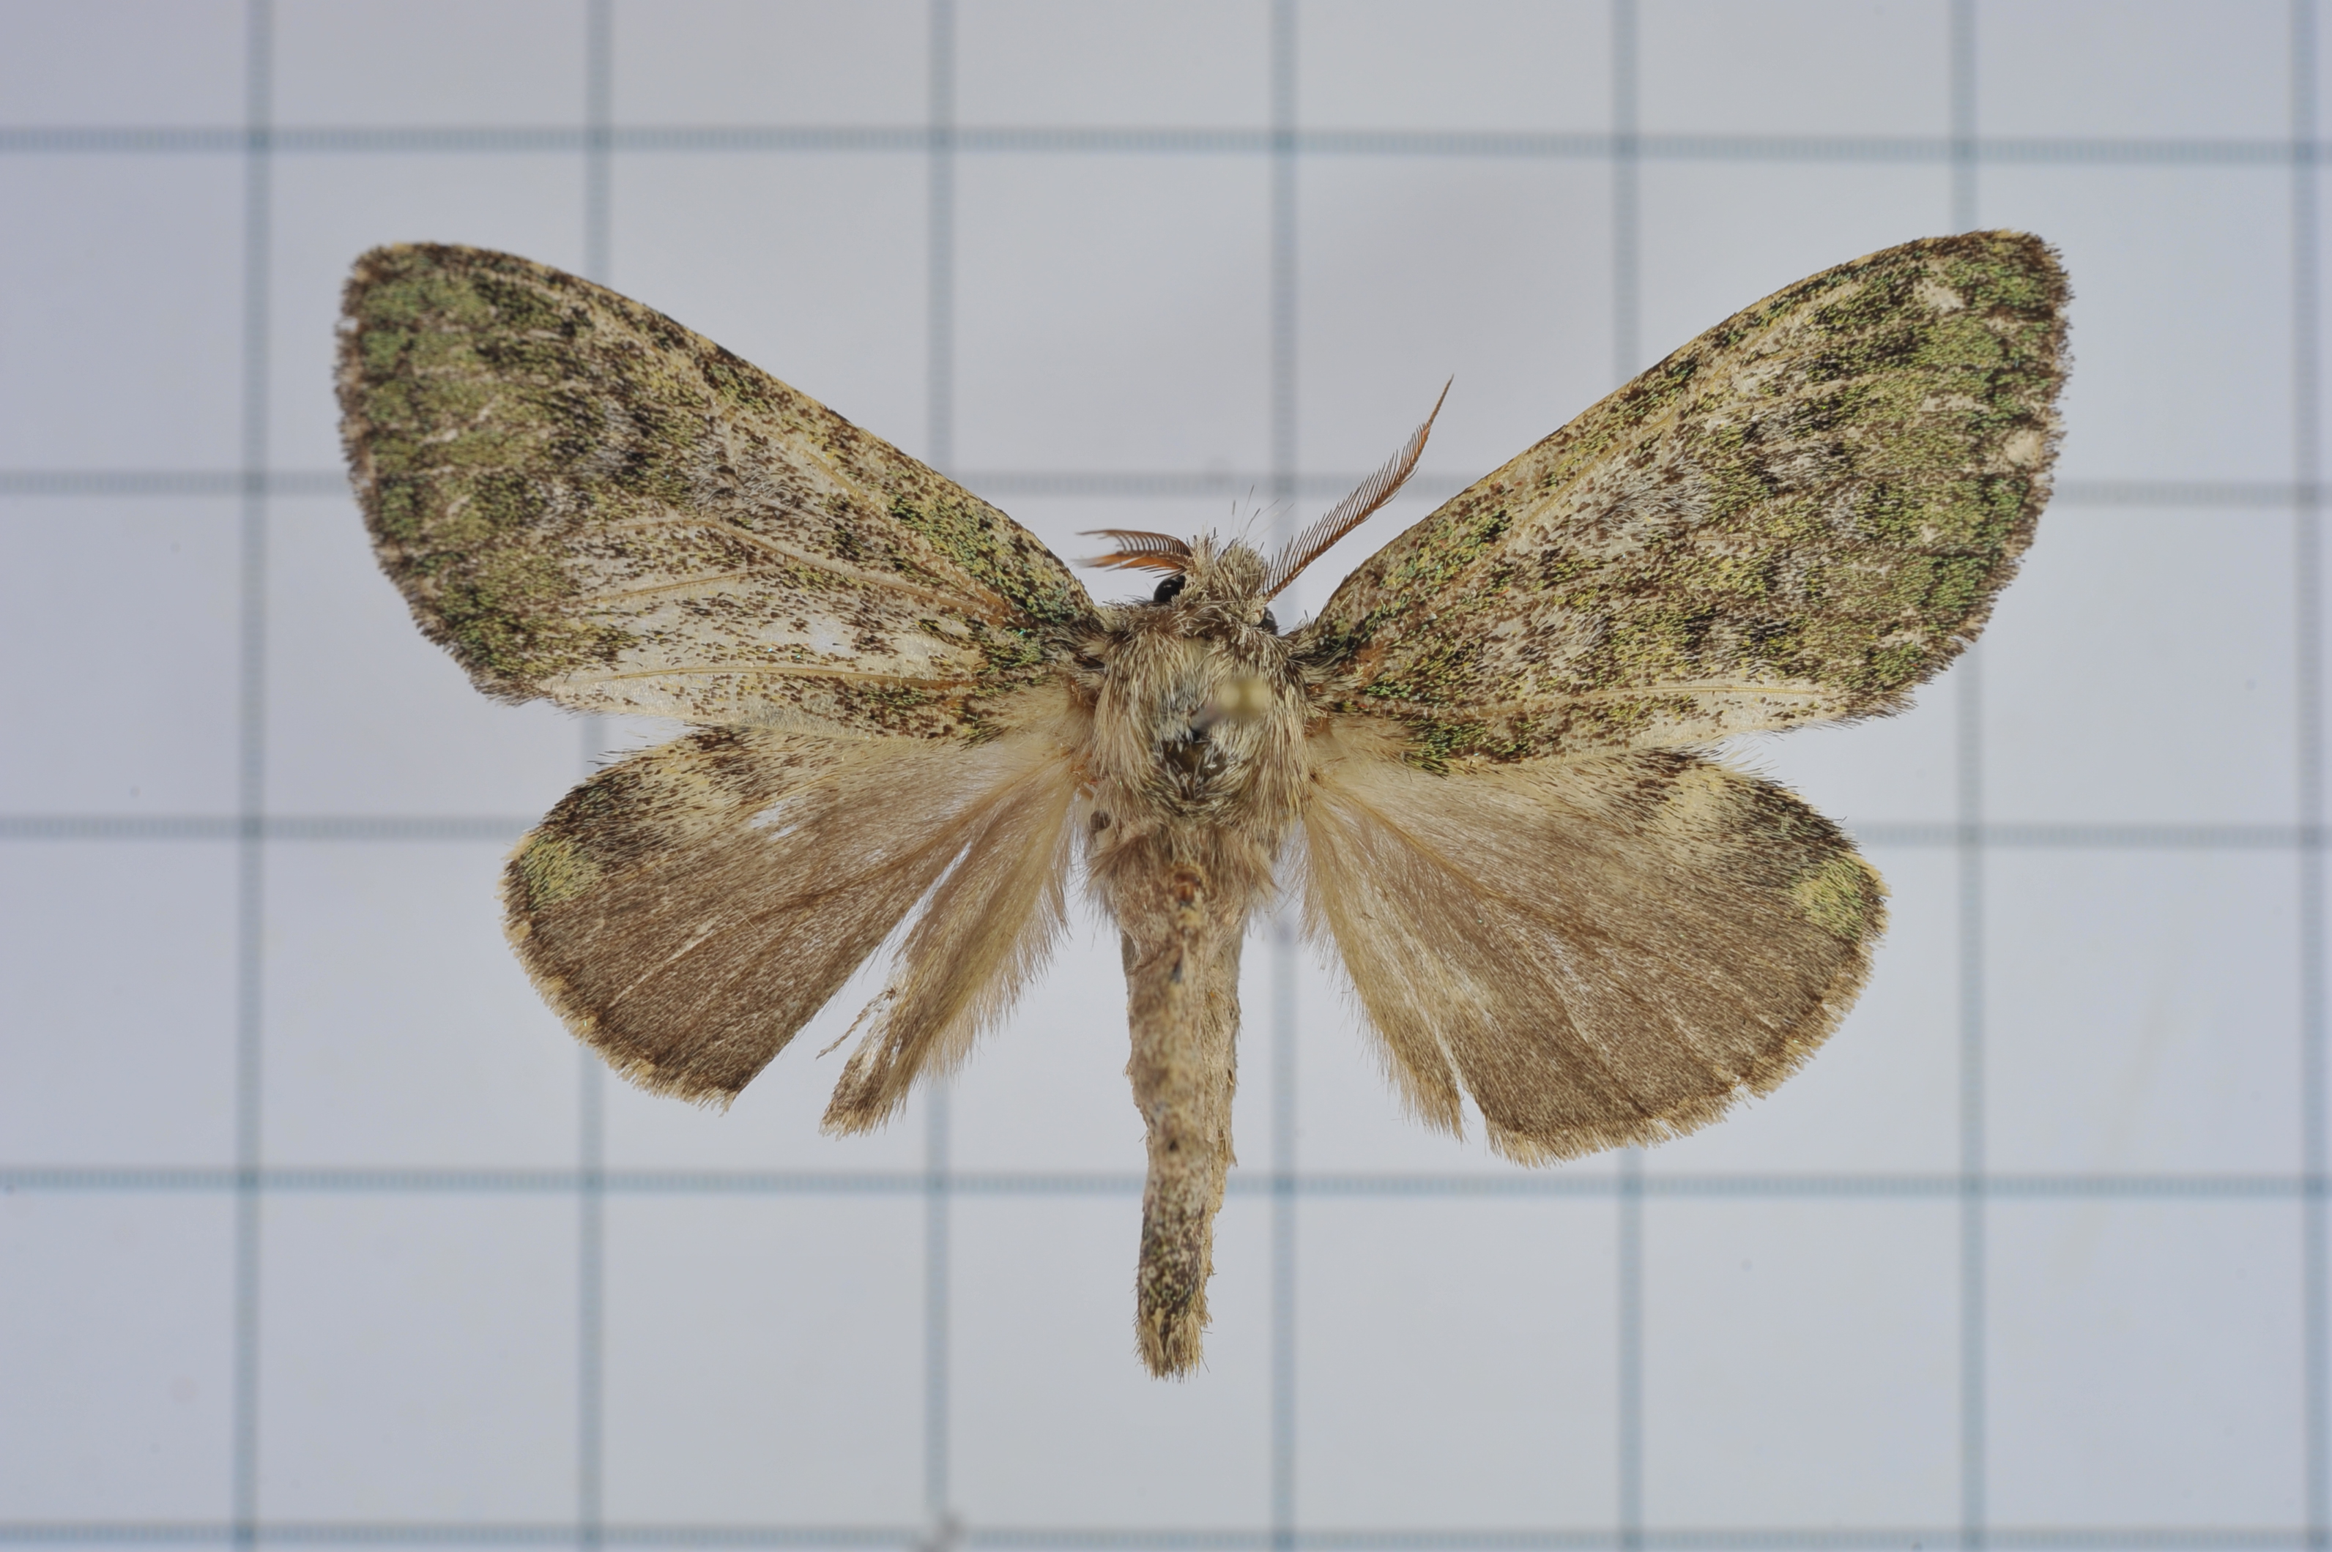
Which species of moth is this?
Syntypistis viridipicta
